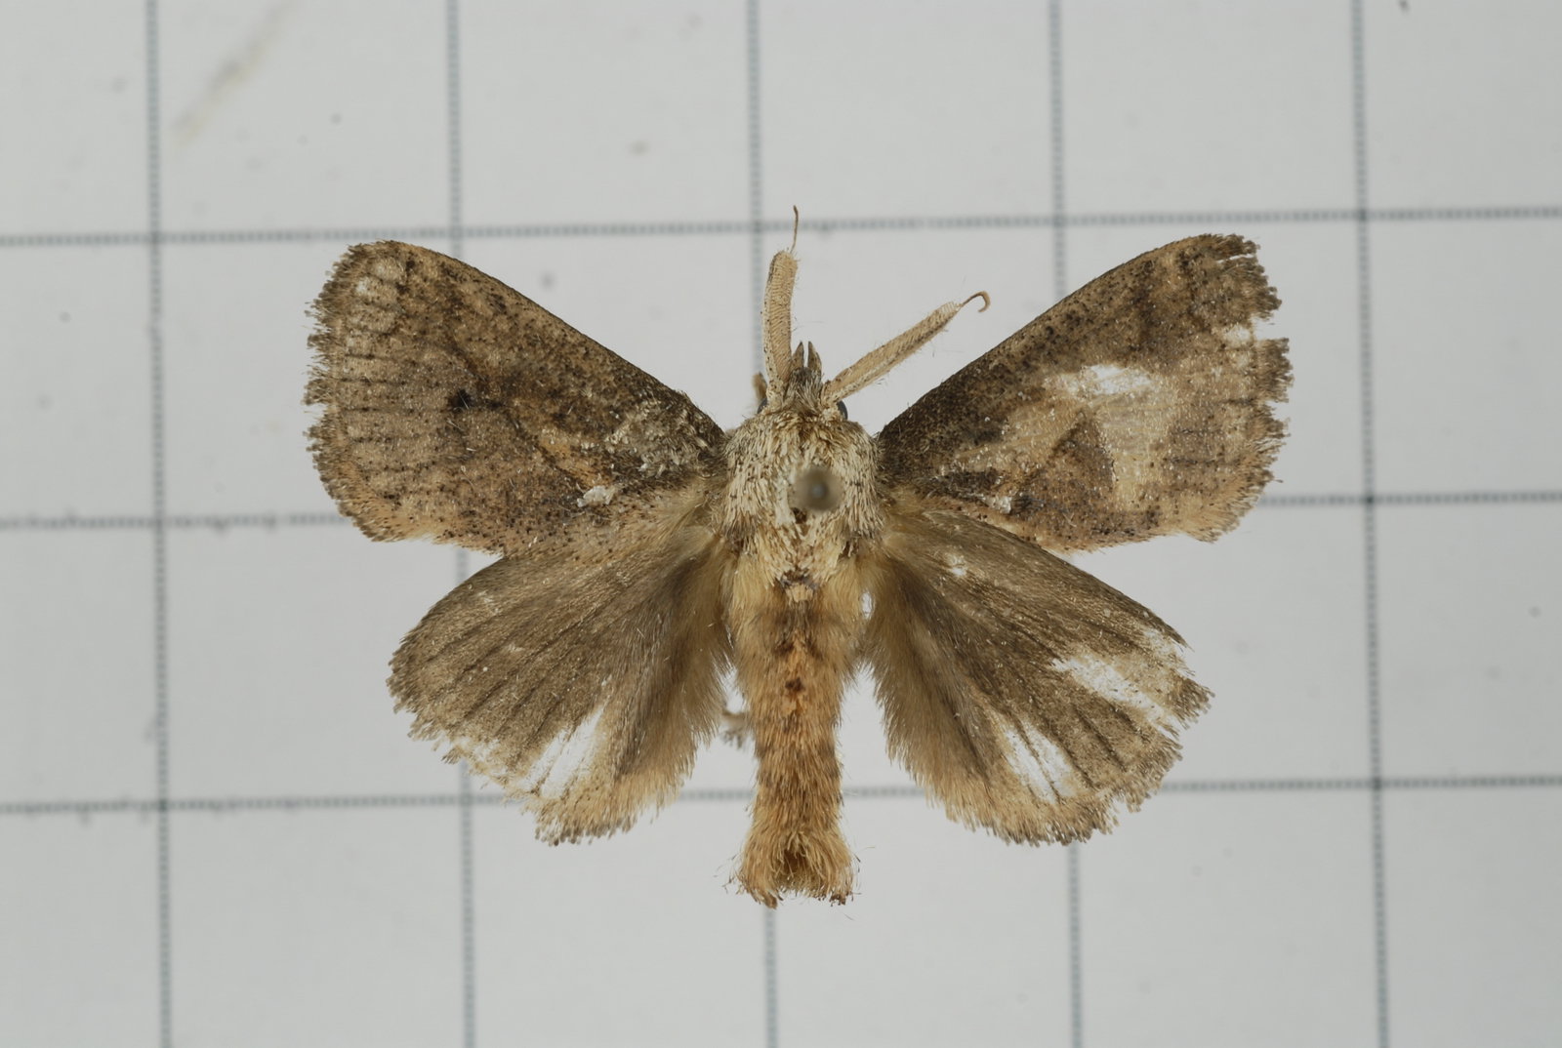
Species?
Susica sinensis
